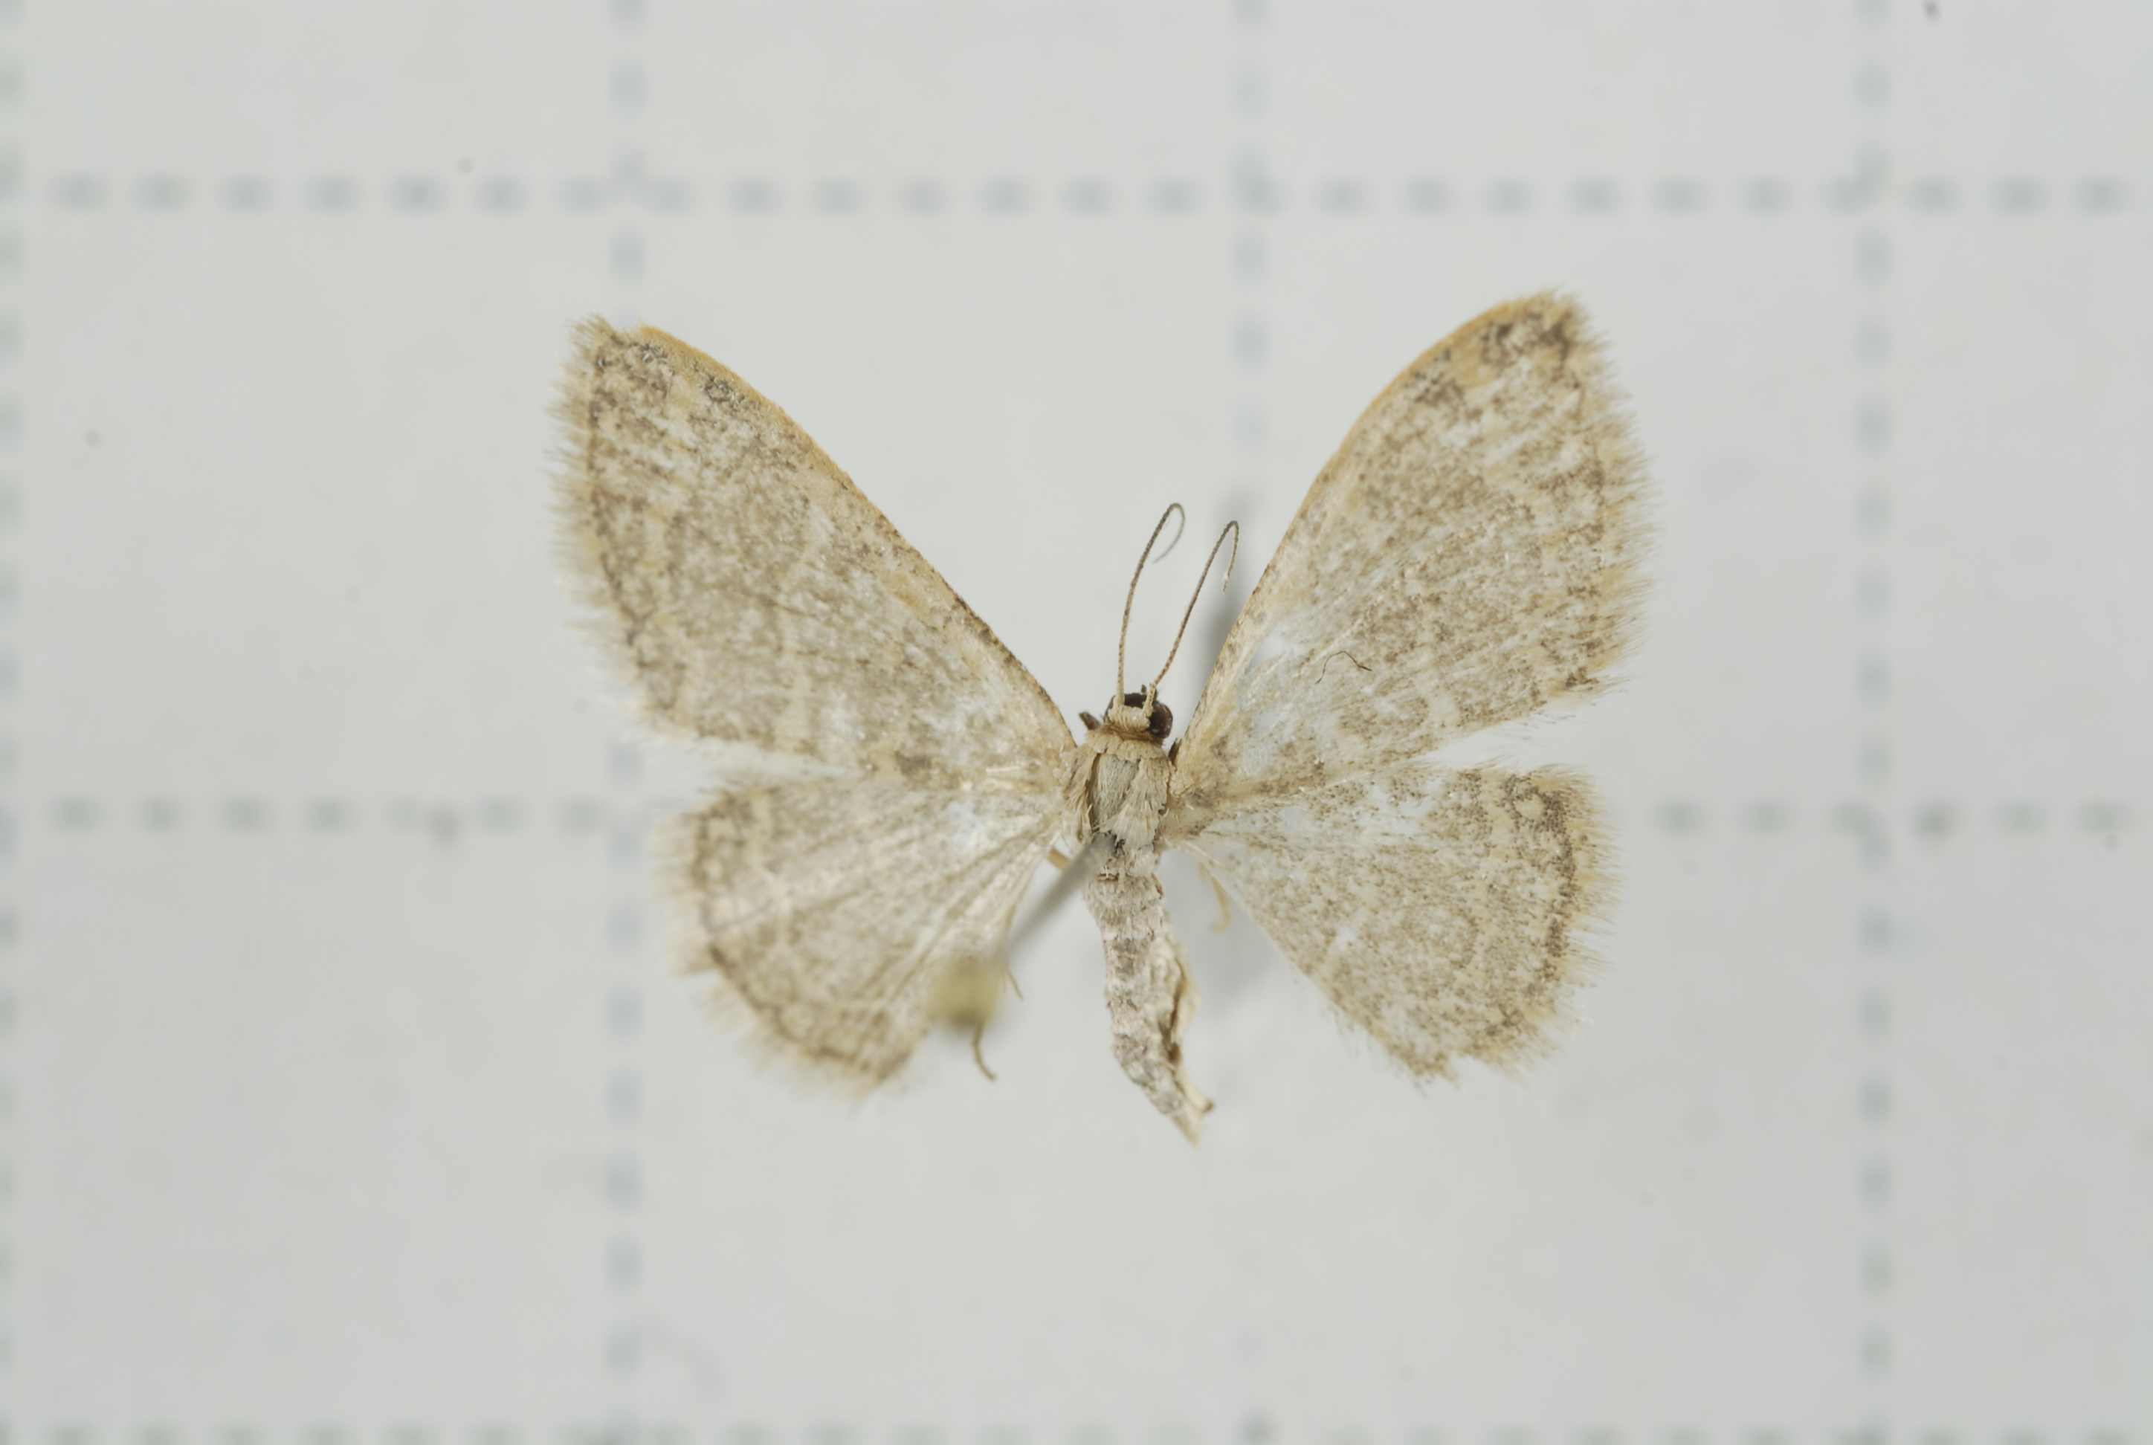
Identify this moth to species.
Lophophleps purpurea
